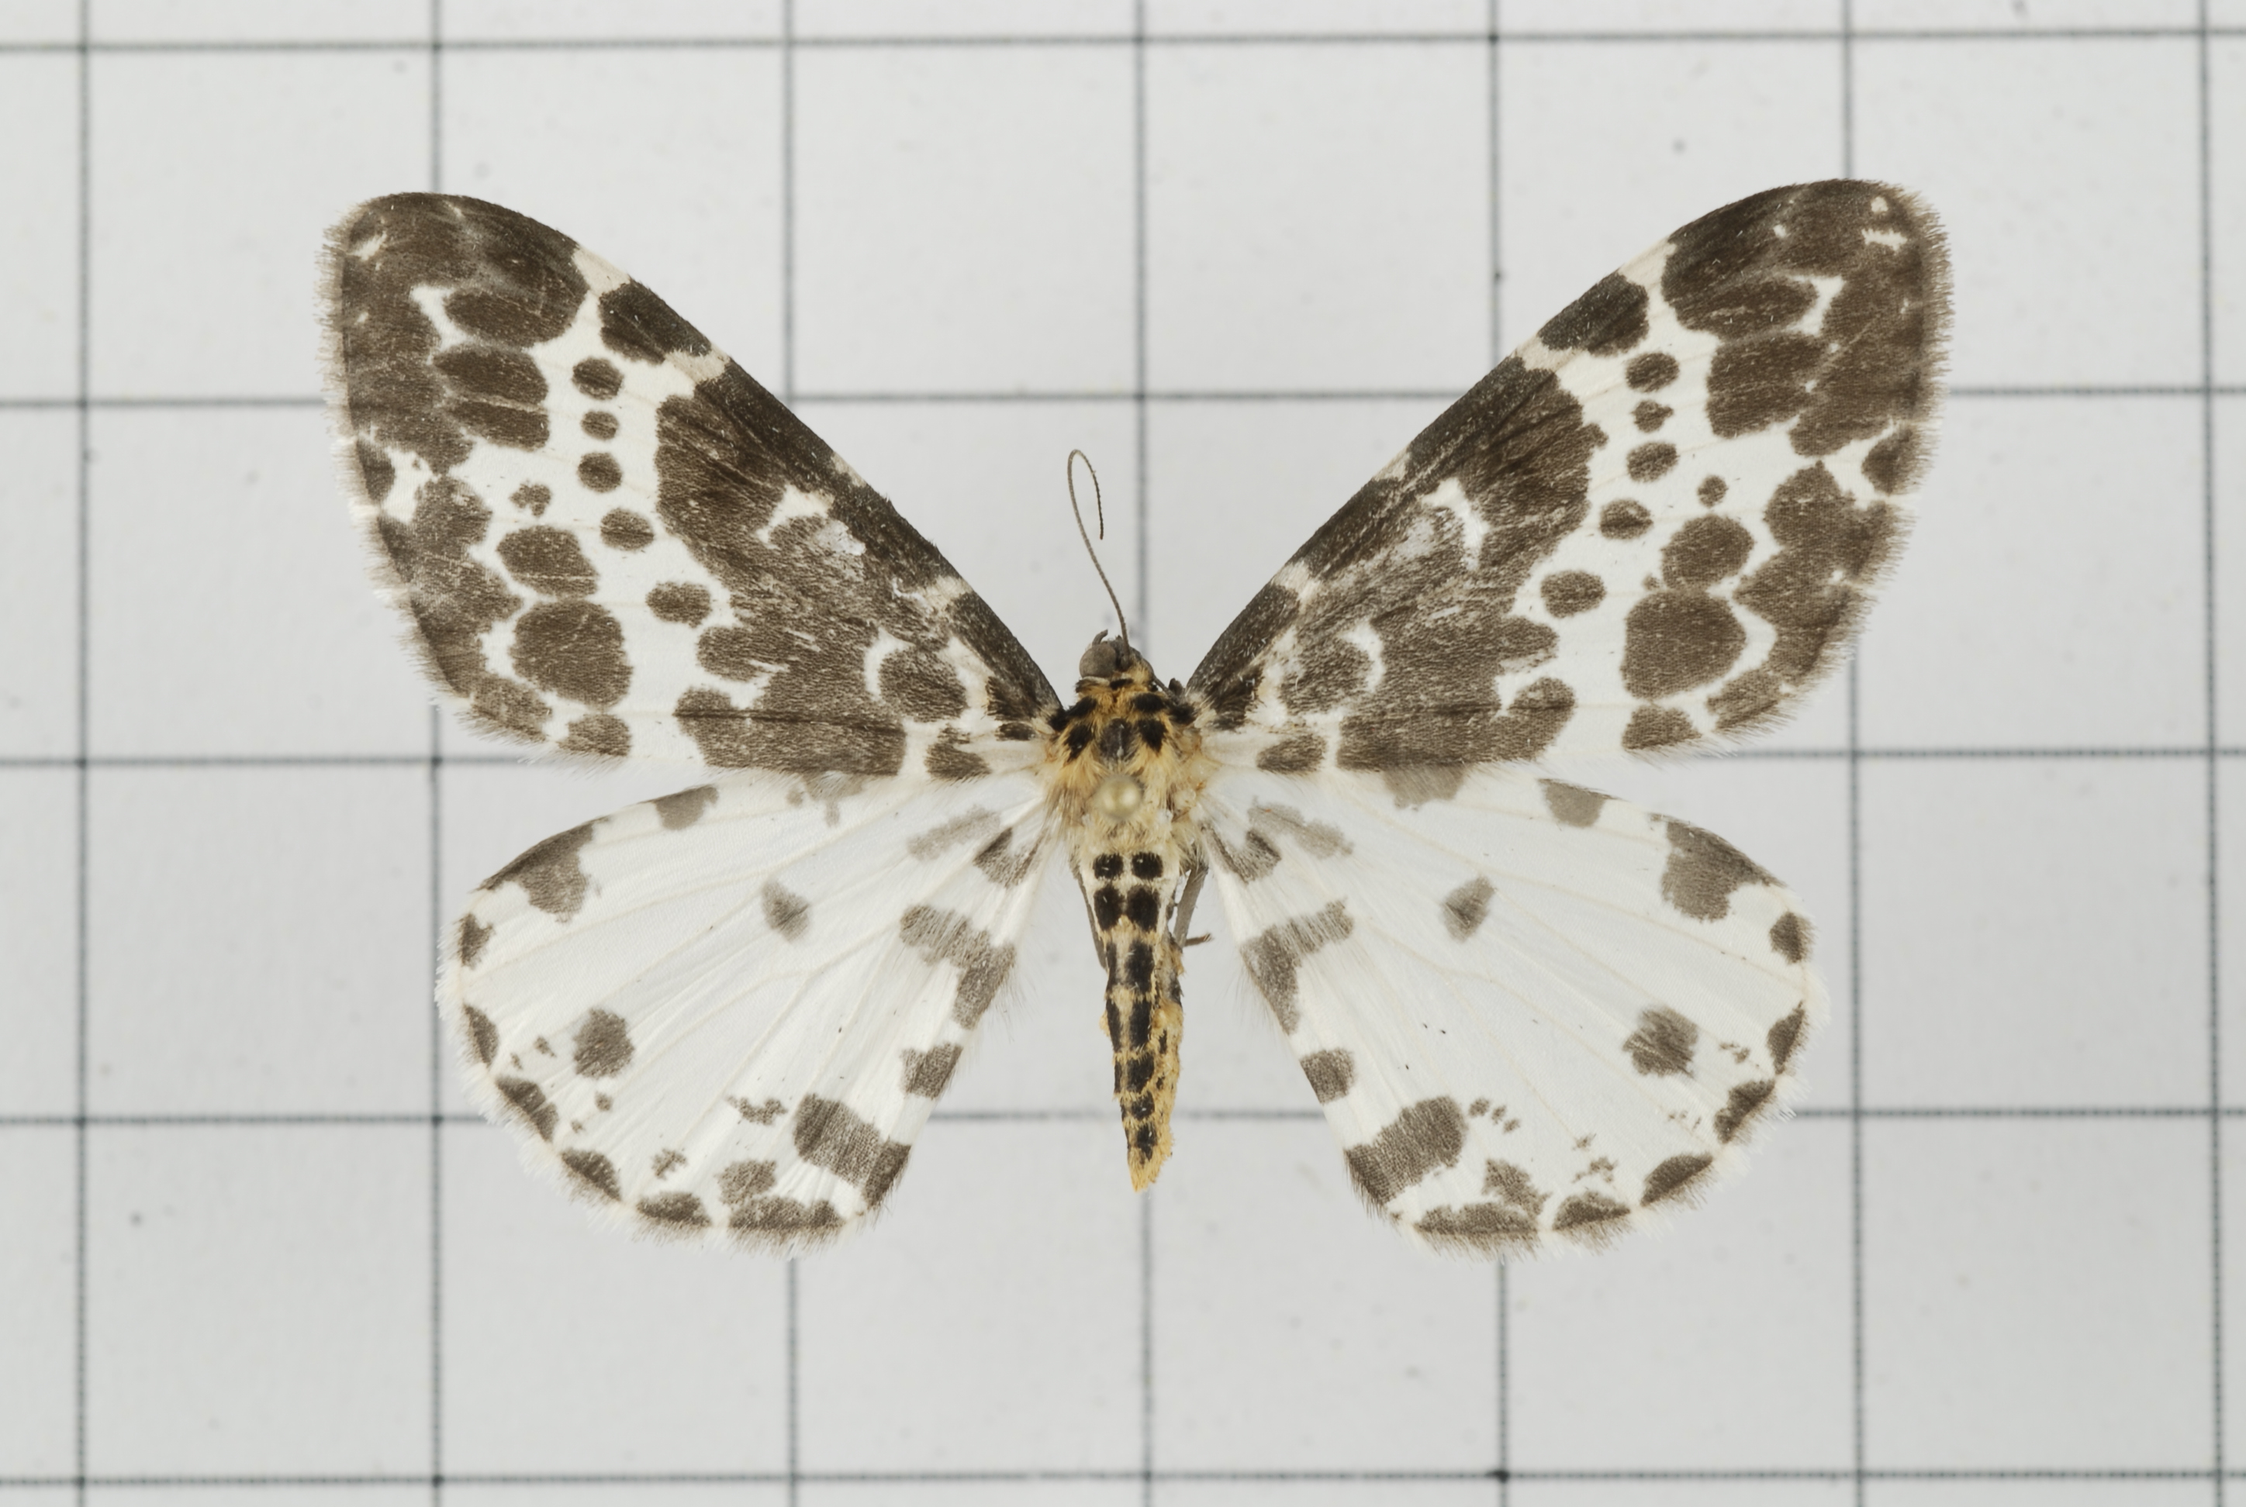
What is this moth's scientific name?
Dilophodes elegans khasiana
